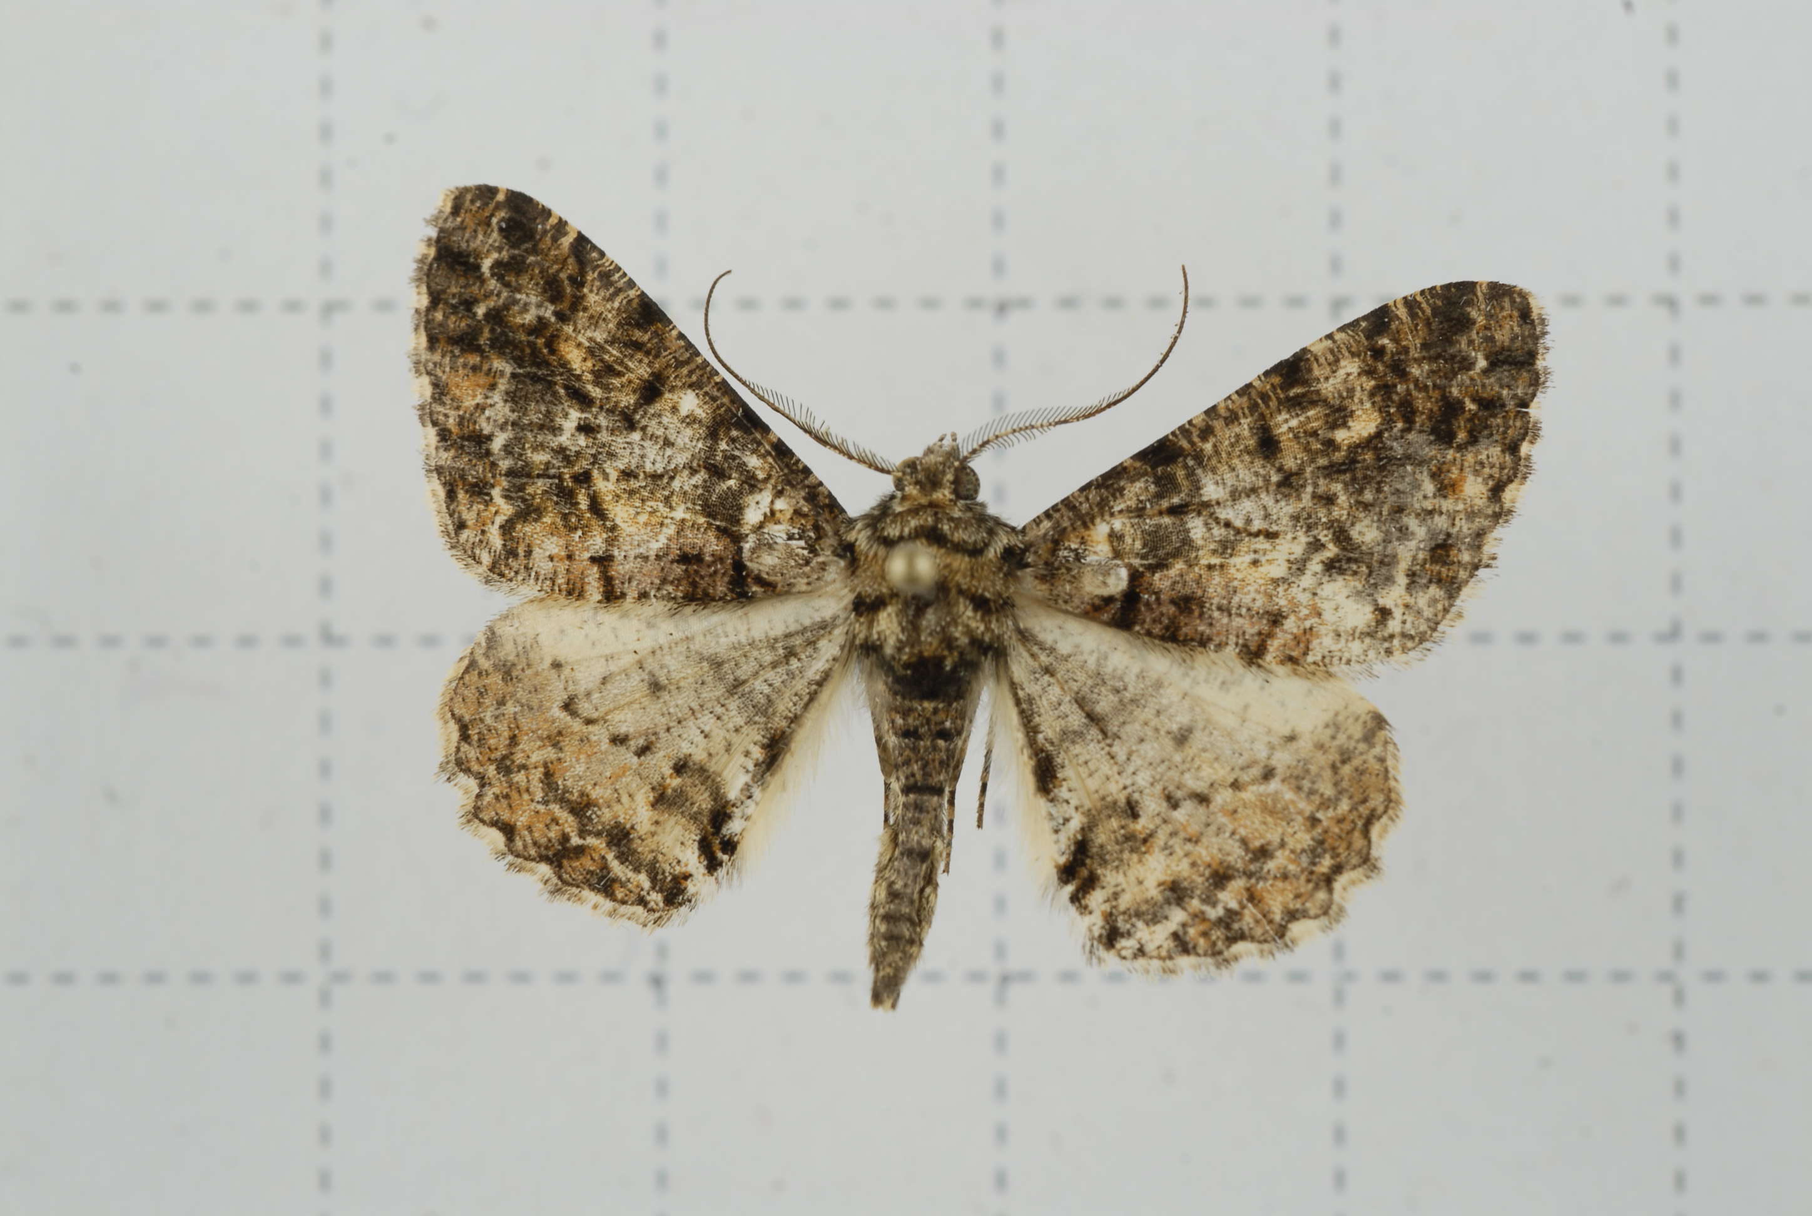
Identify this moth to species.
Alcis taiwanovariegata
